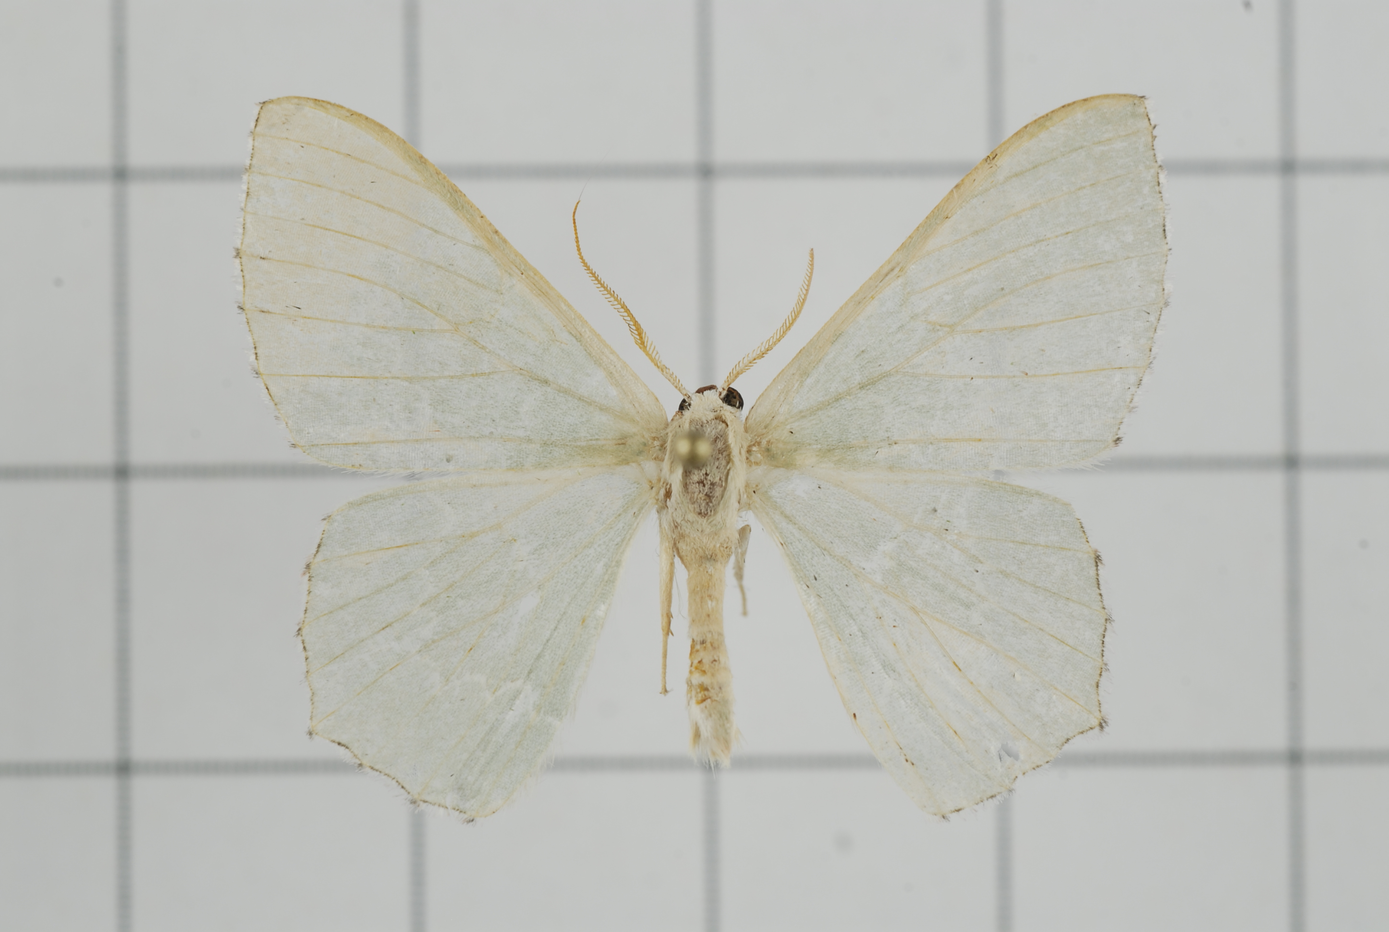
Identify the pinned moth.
Hemistola orbiculosa
